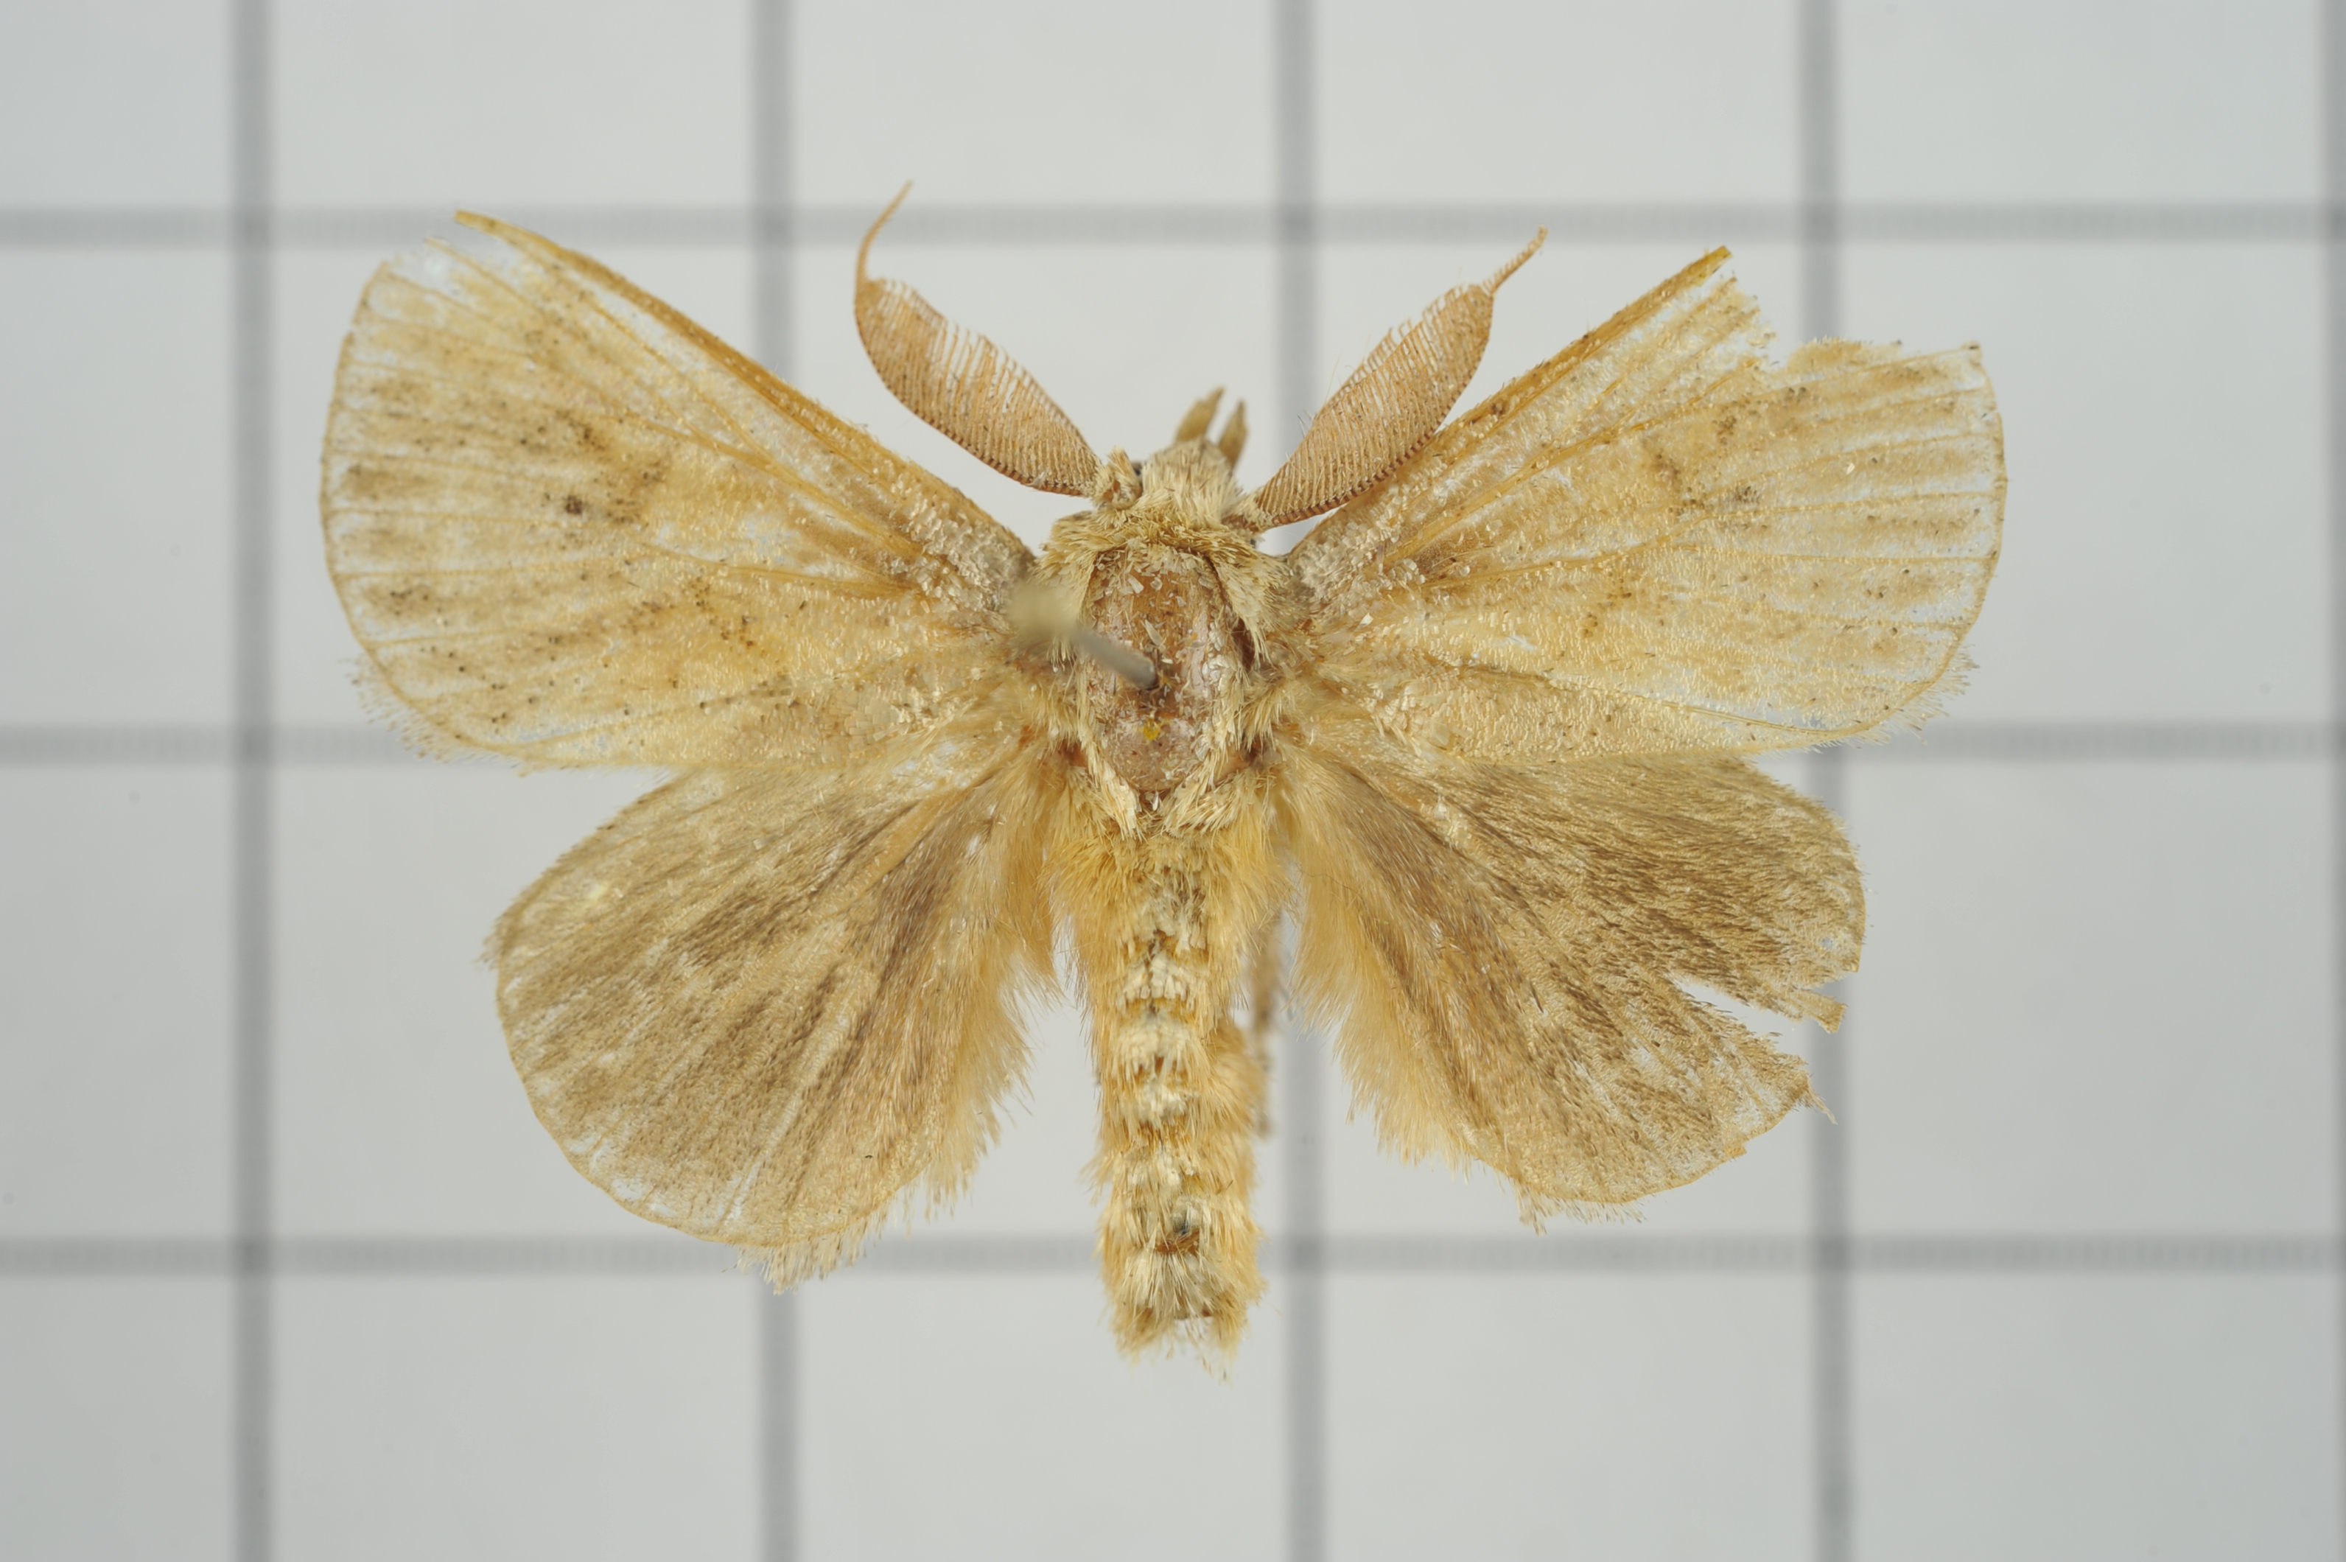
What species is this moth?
Susica sinensis
